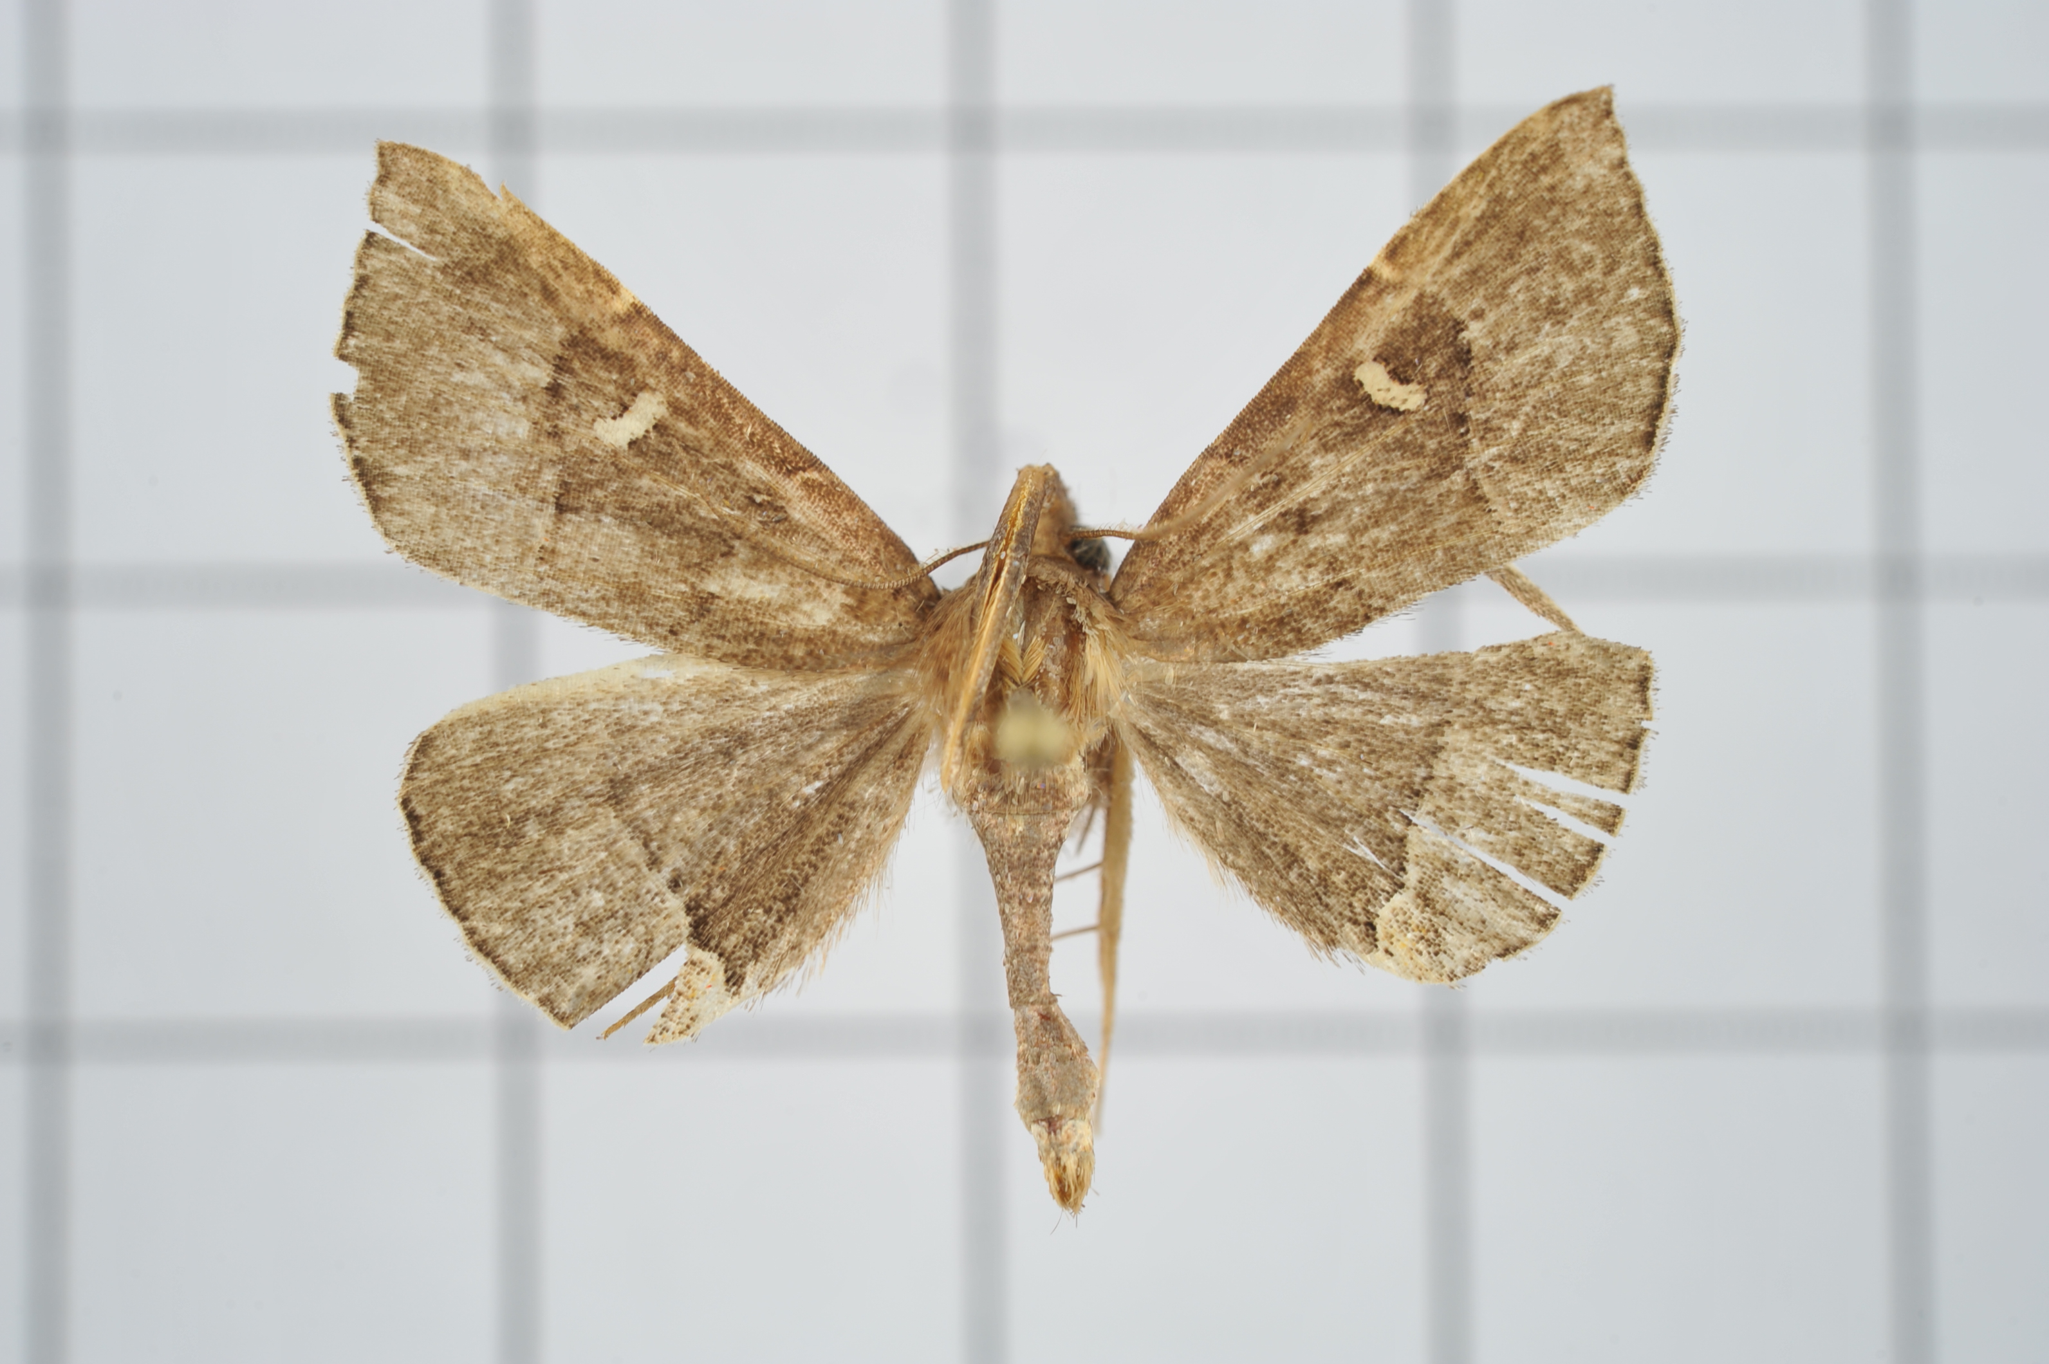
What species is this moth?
Cidariplura shanmeii
